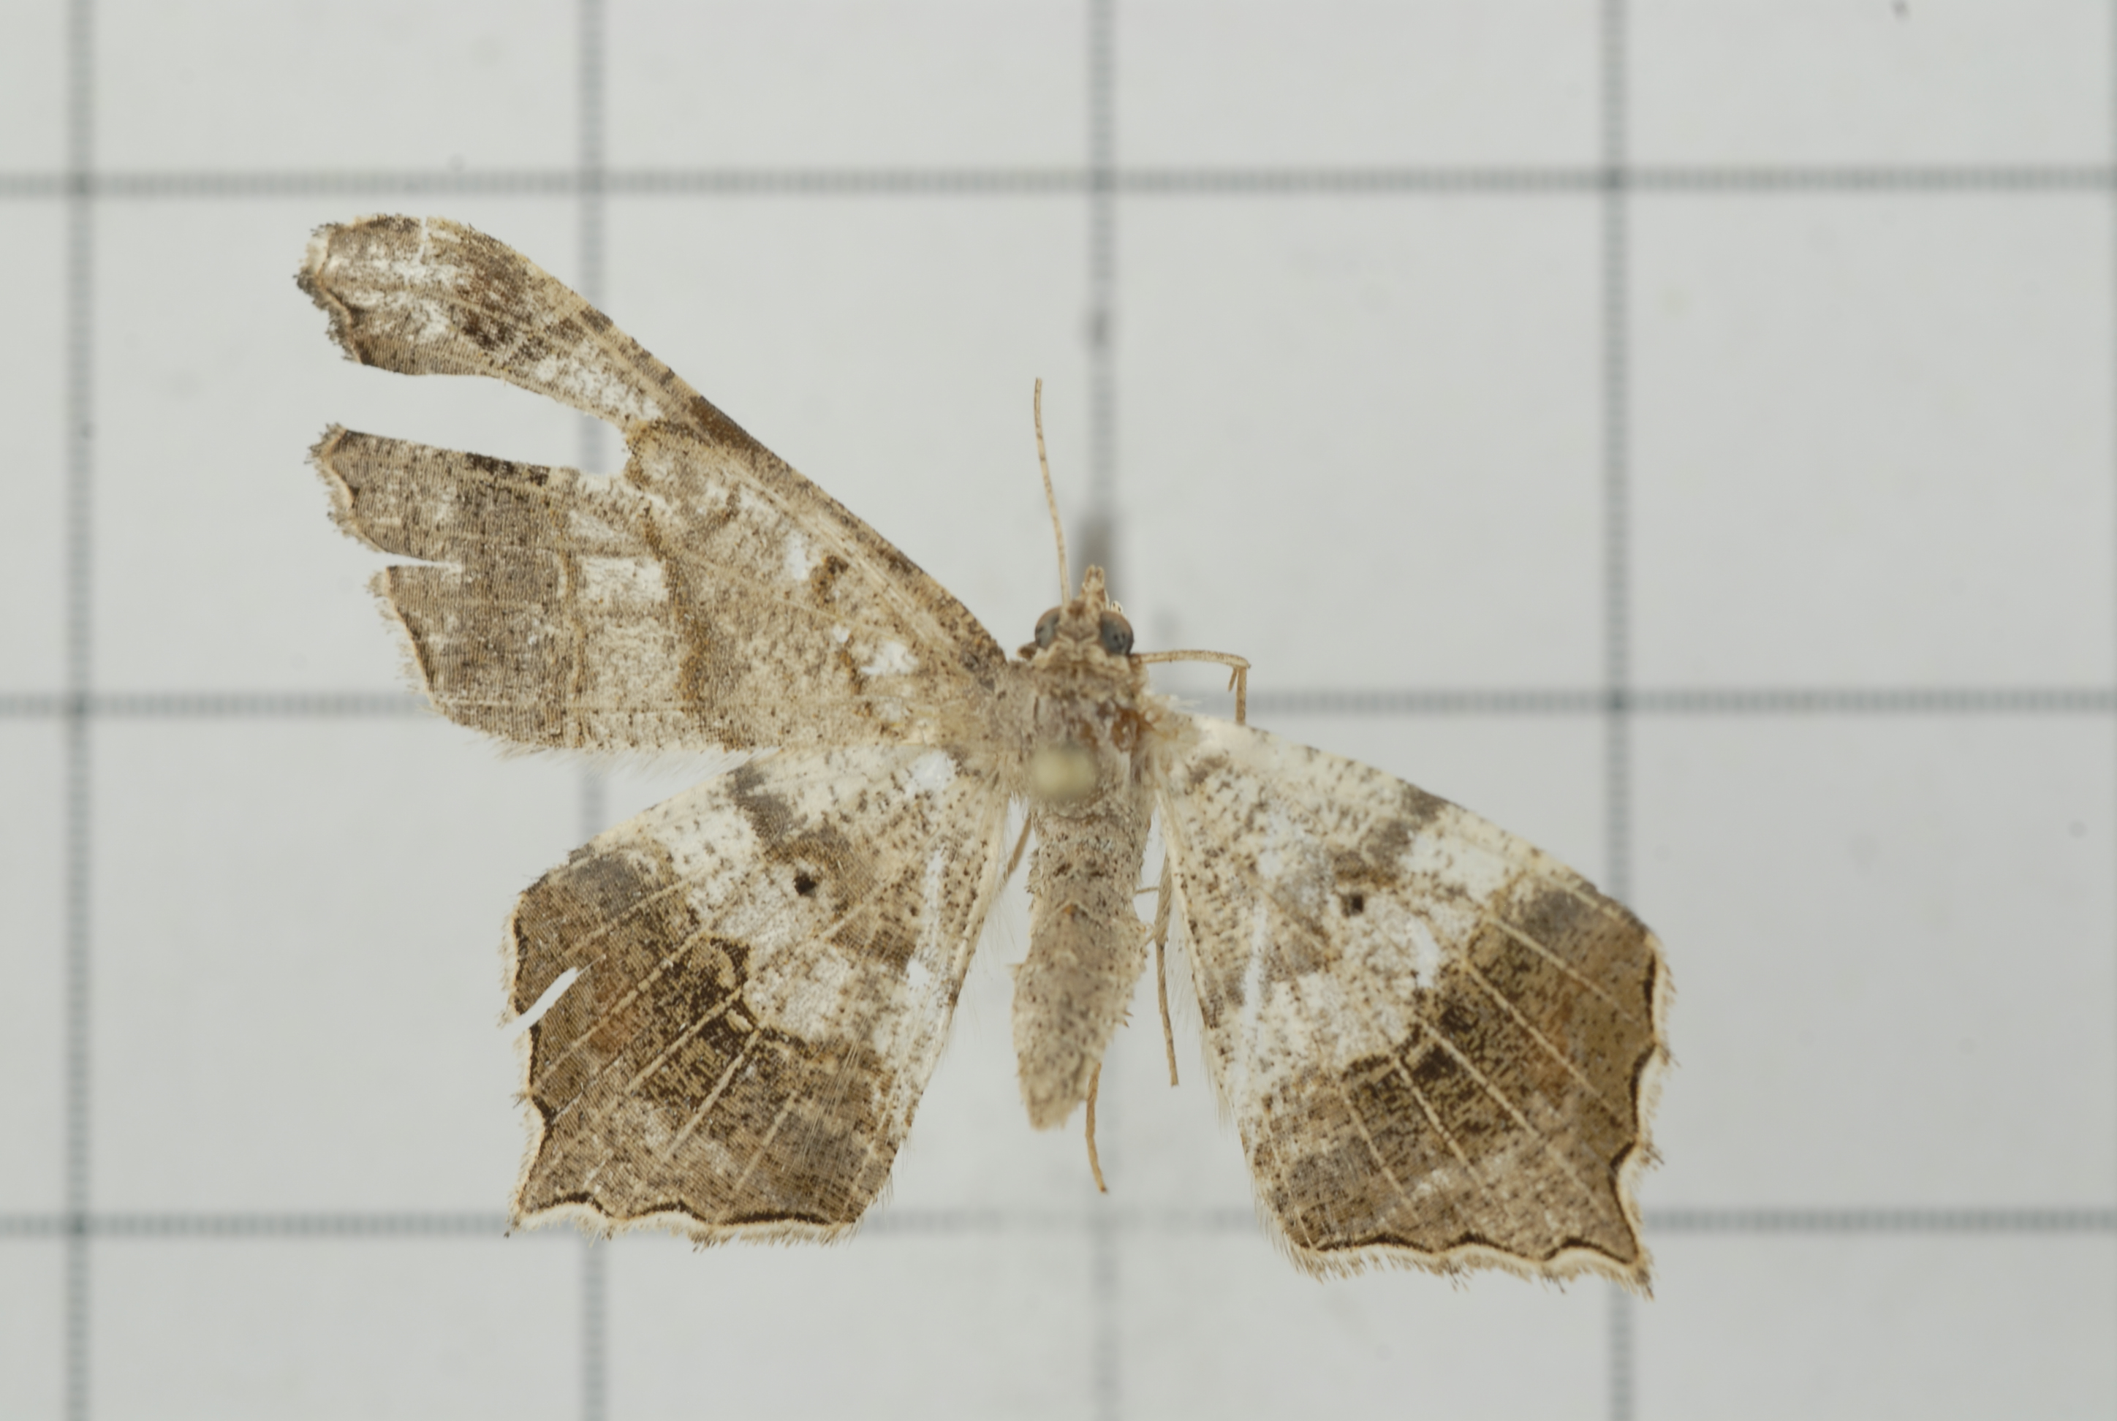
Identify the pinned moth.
Chiasmia emersaria
